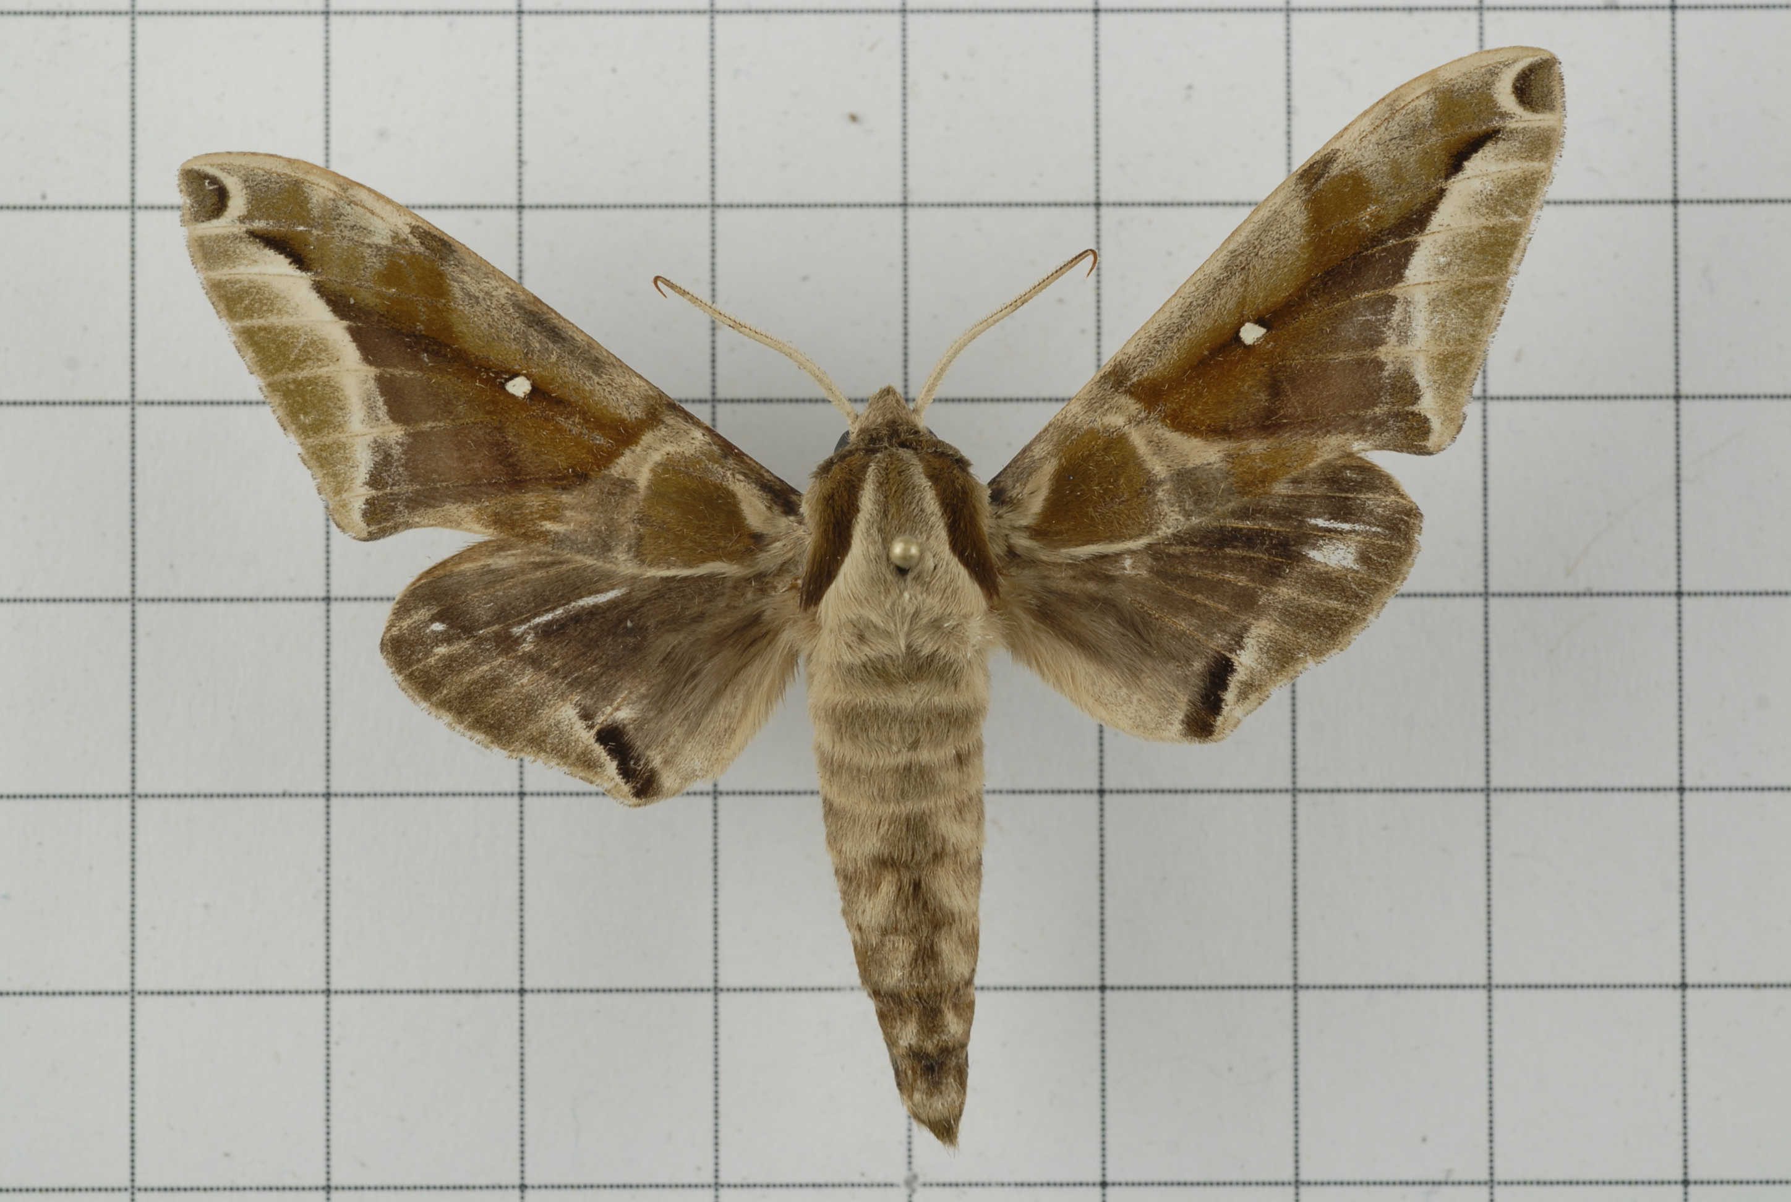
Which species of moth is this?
Parum colligata
